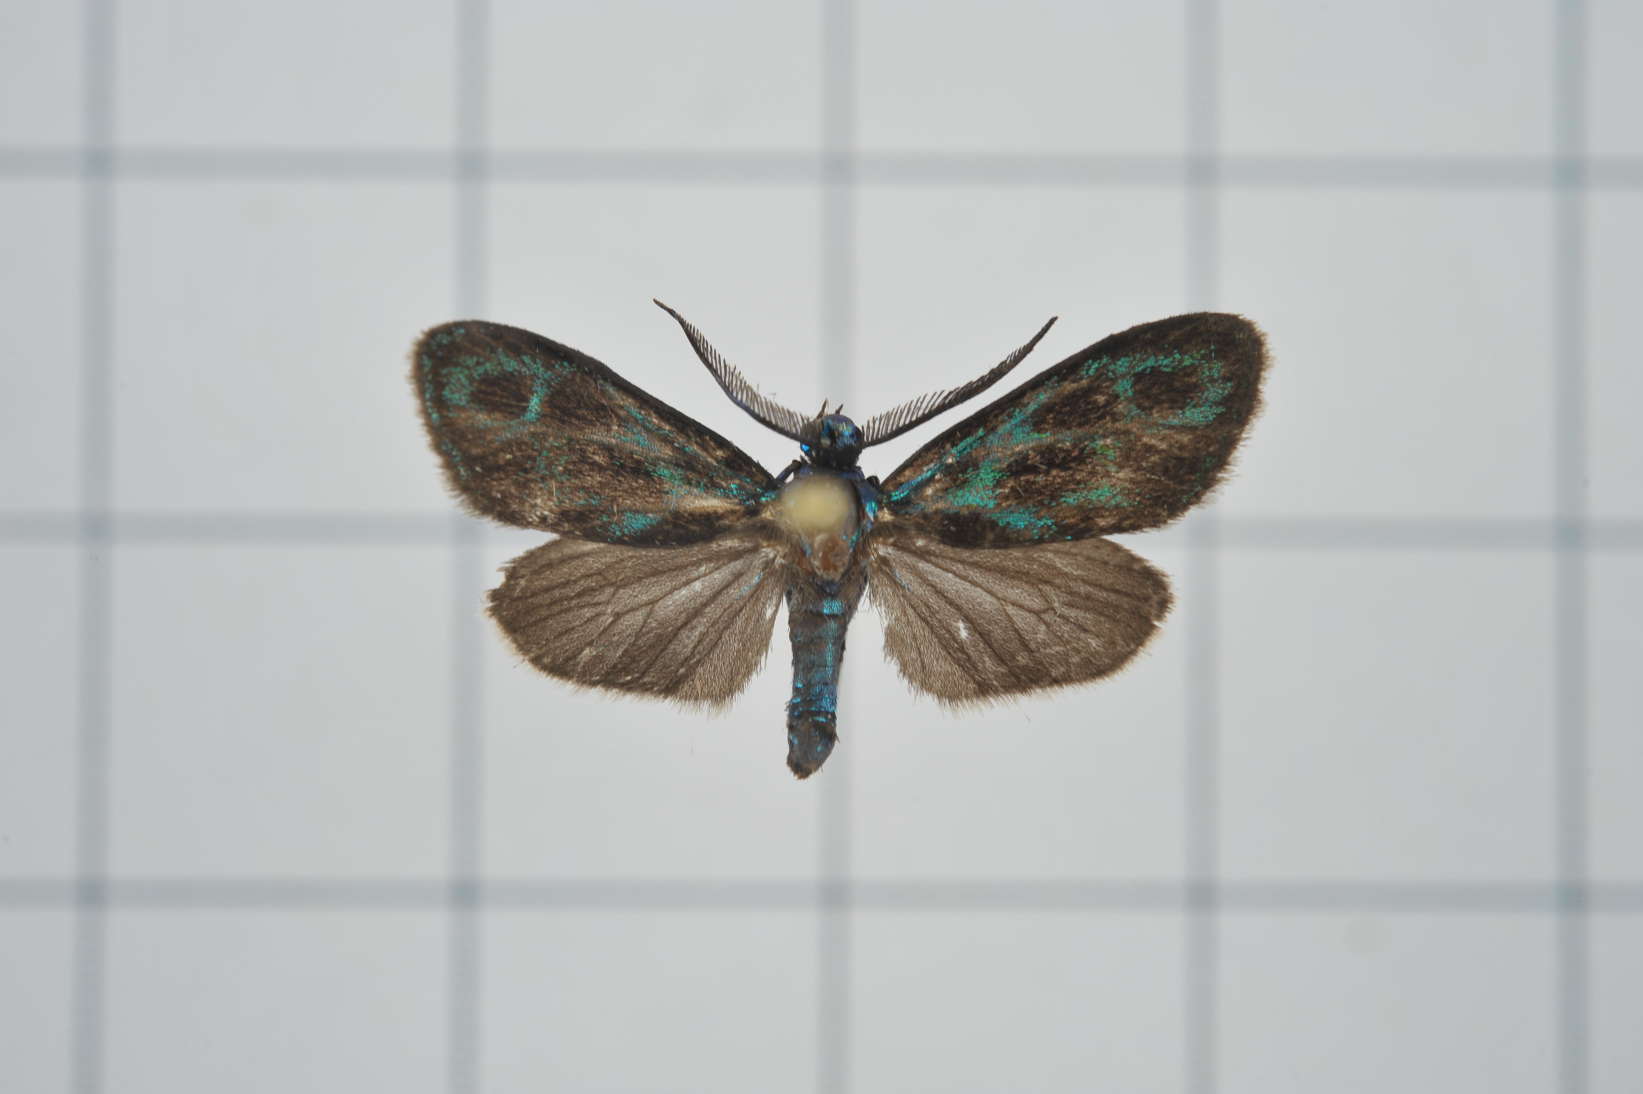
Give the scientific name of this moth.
Clelea formosana simplicior
